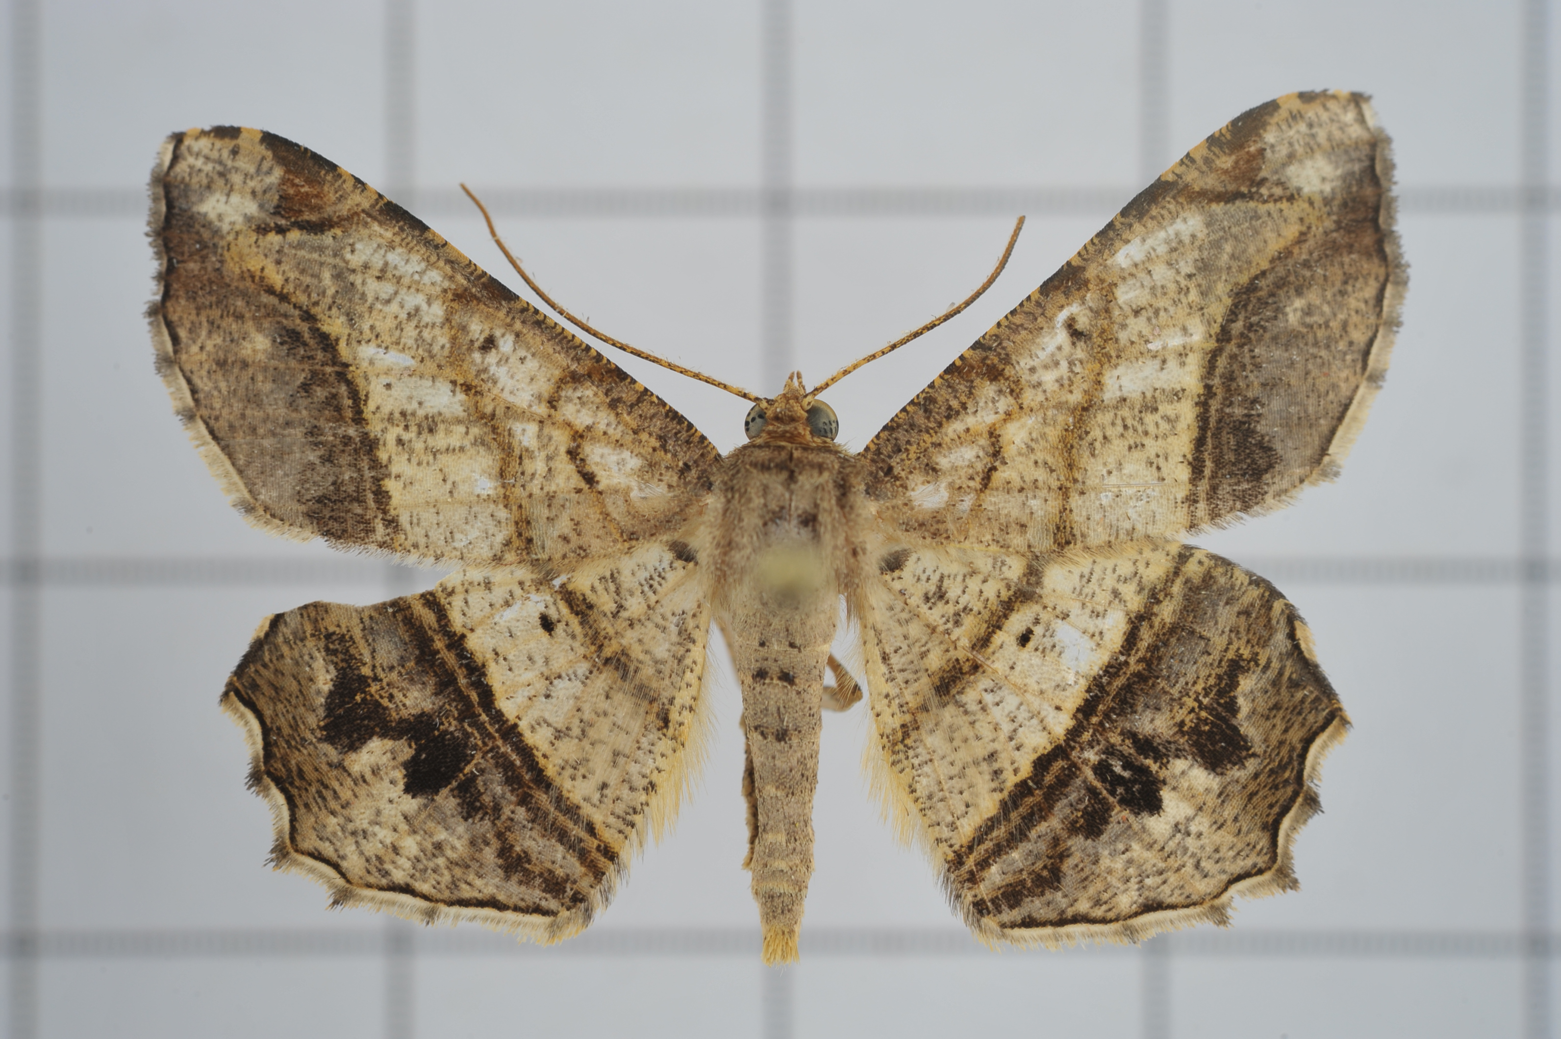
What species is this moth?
Chiasmia intermediaria
